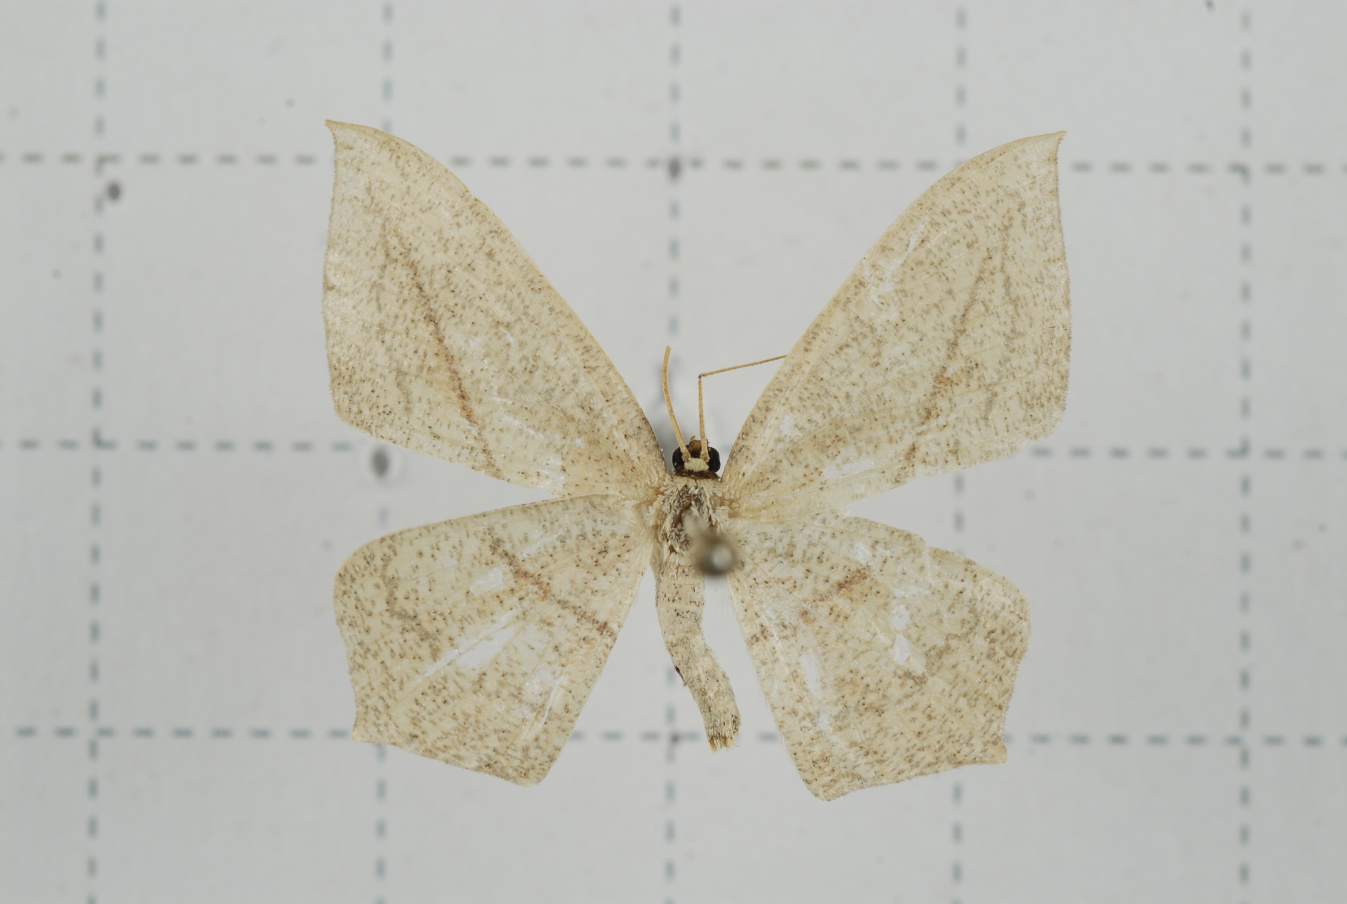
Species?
Timandra stueningi
